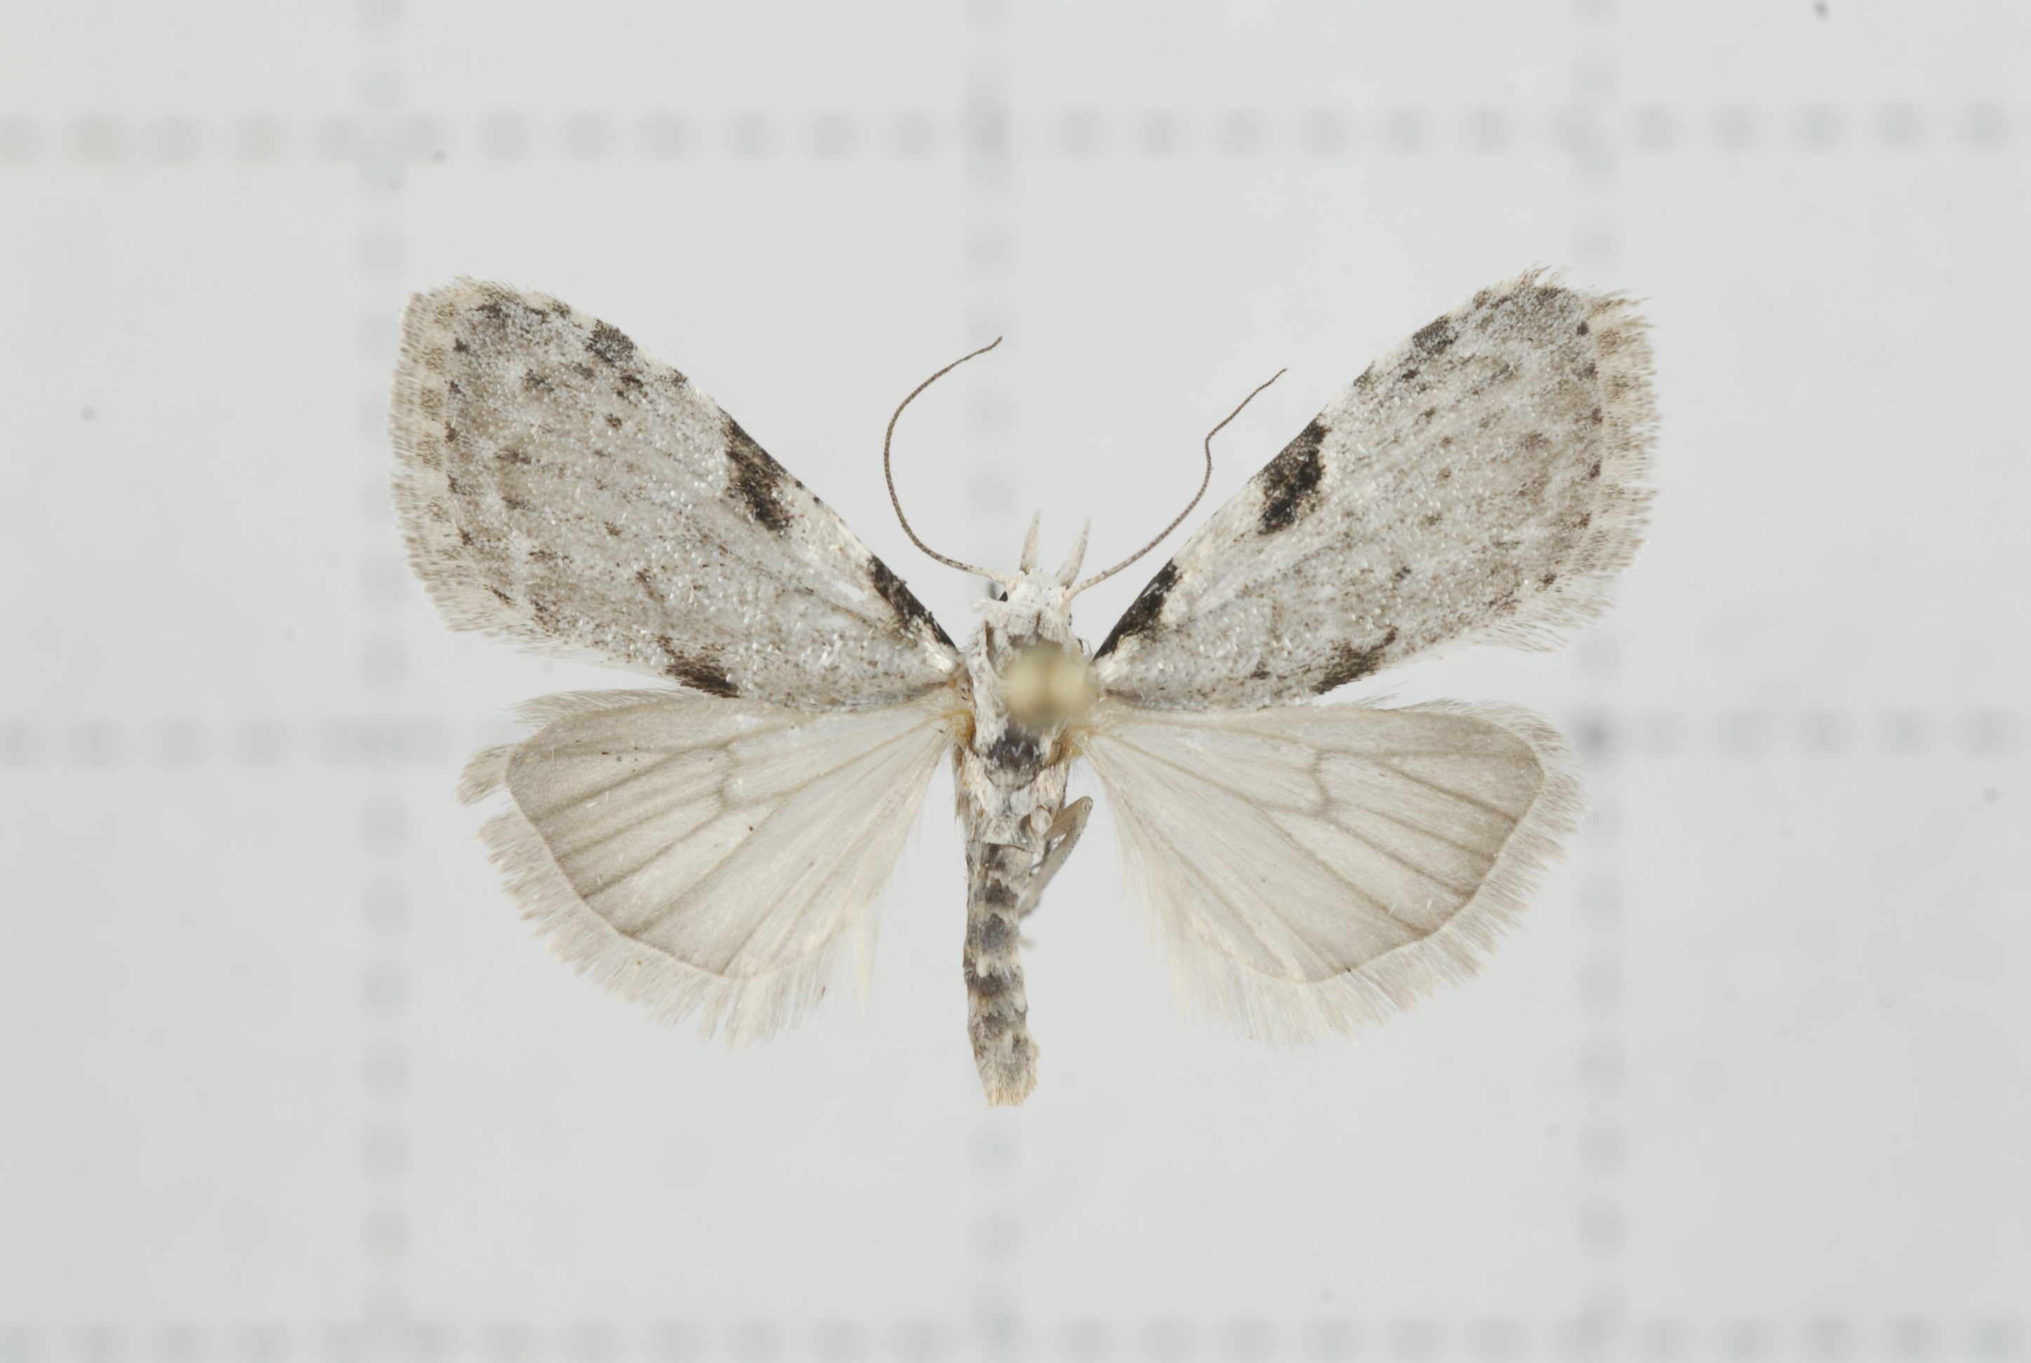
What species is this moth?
Nola tristicta
